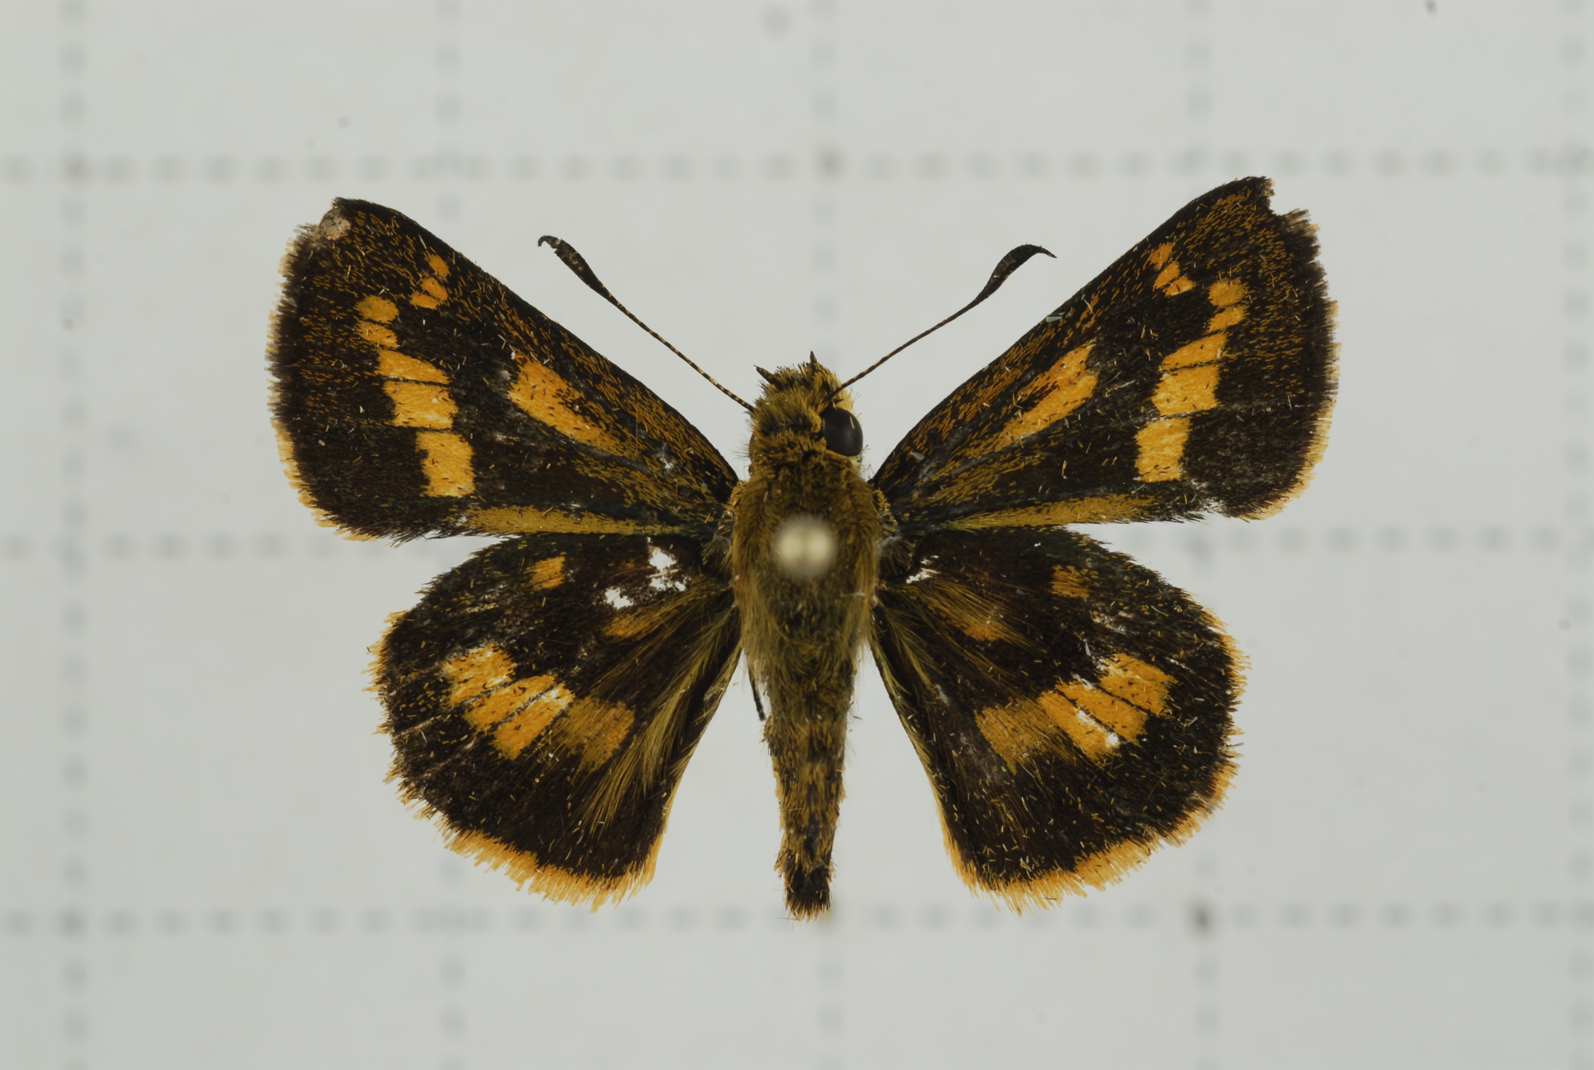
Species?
Potanthus motzui
